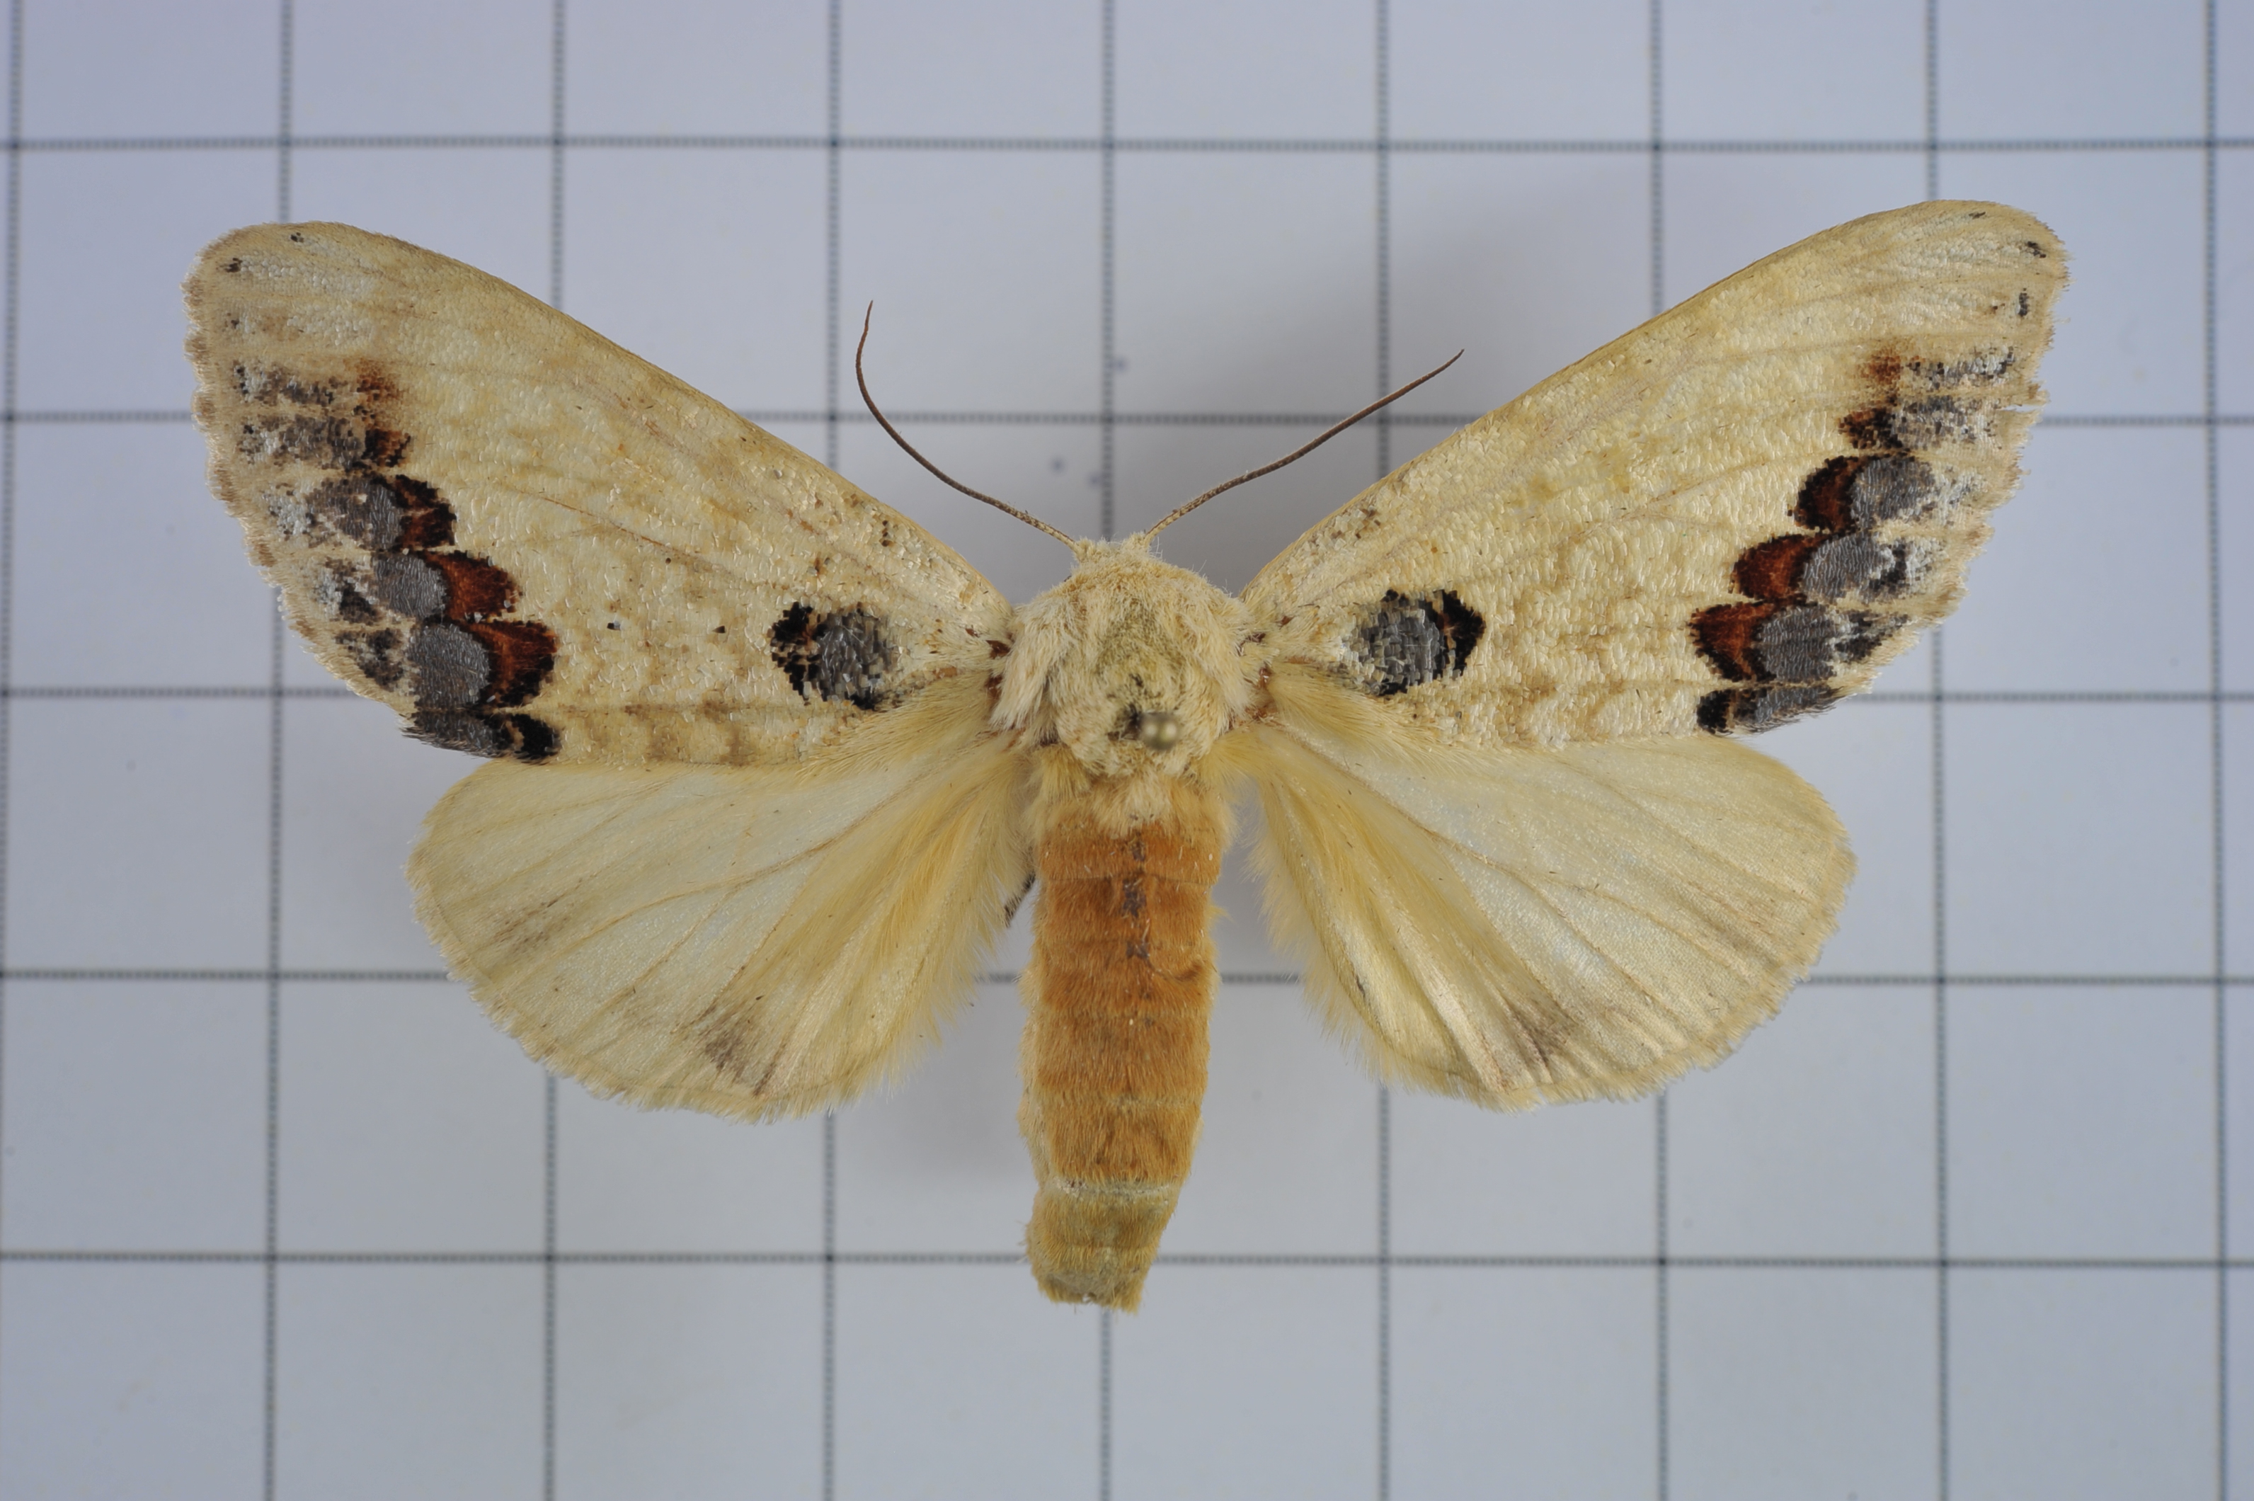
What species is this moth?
Phalera flavescens flavescens
